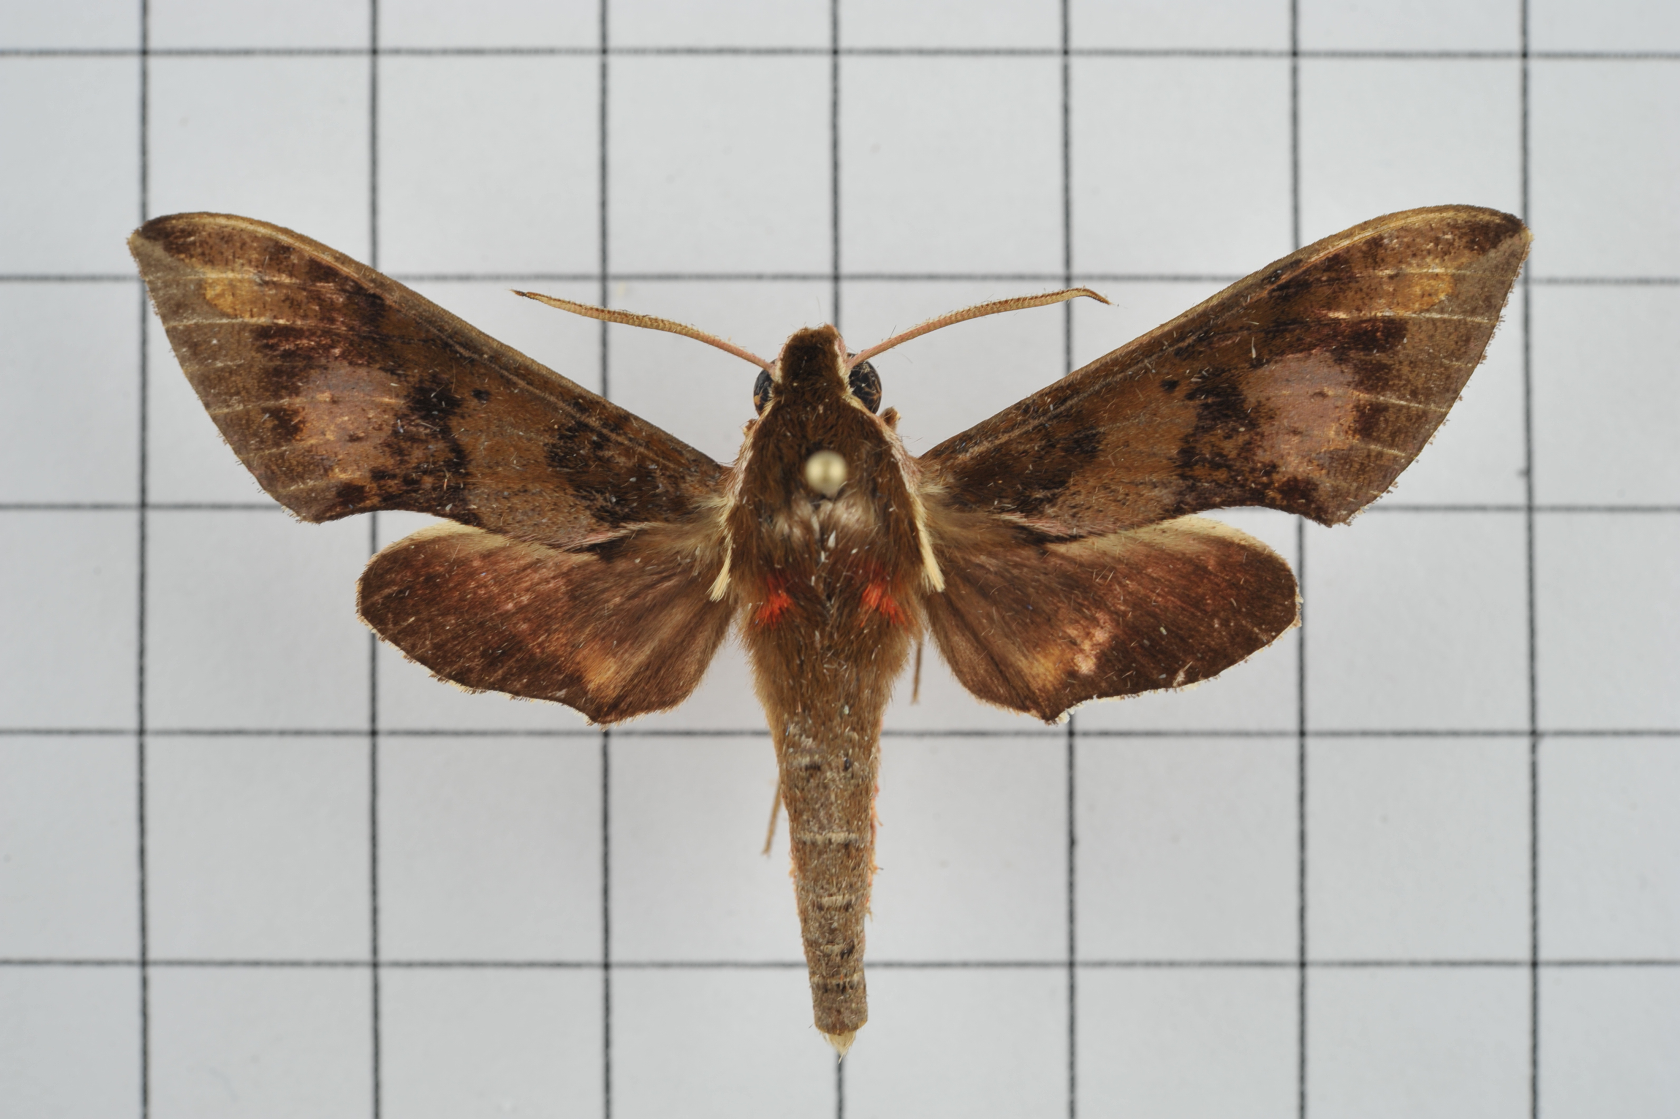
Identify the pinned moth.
Rhagastis binoculata
